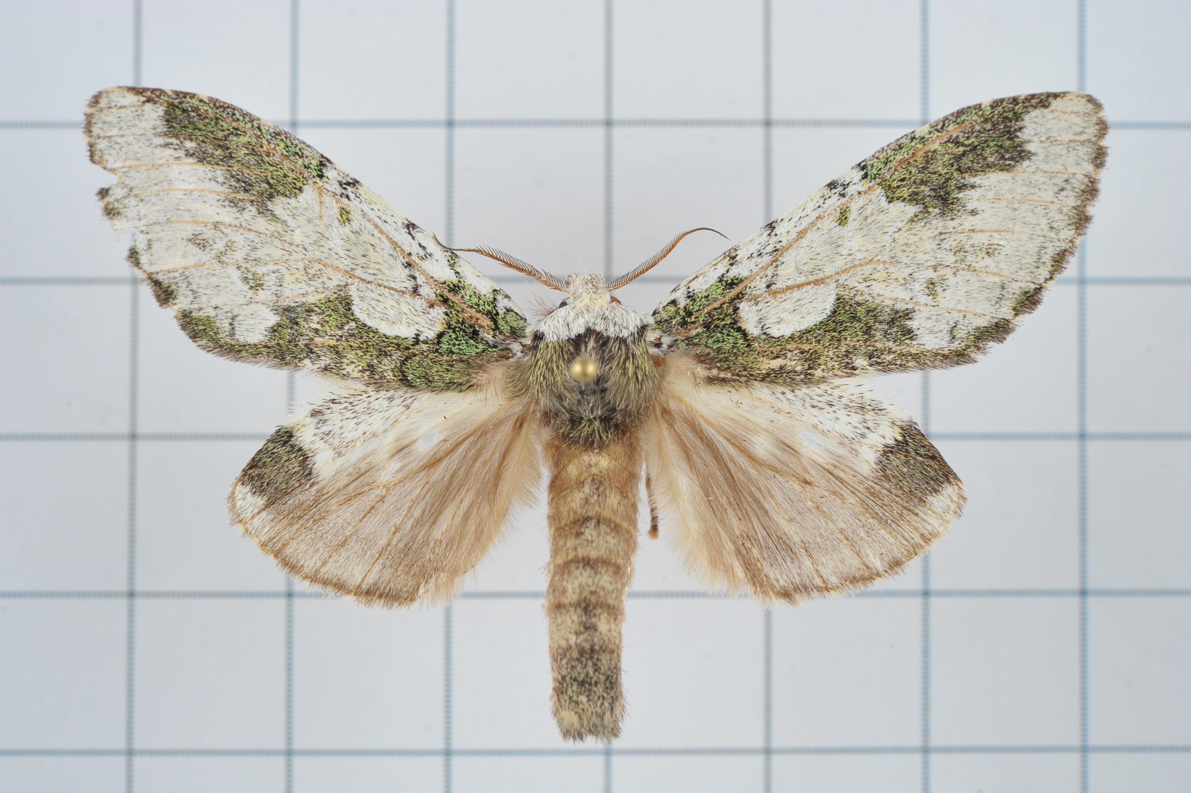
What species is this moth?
Syntypistis comatus
